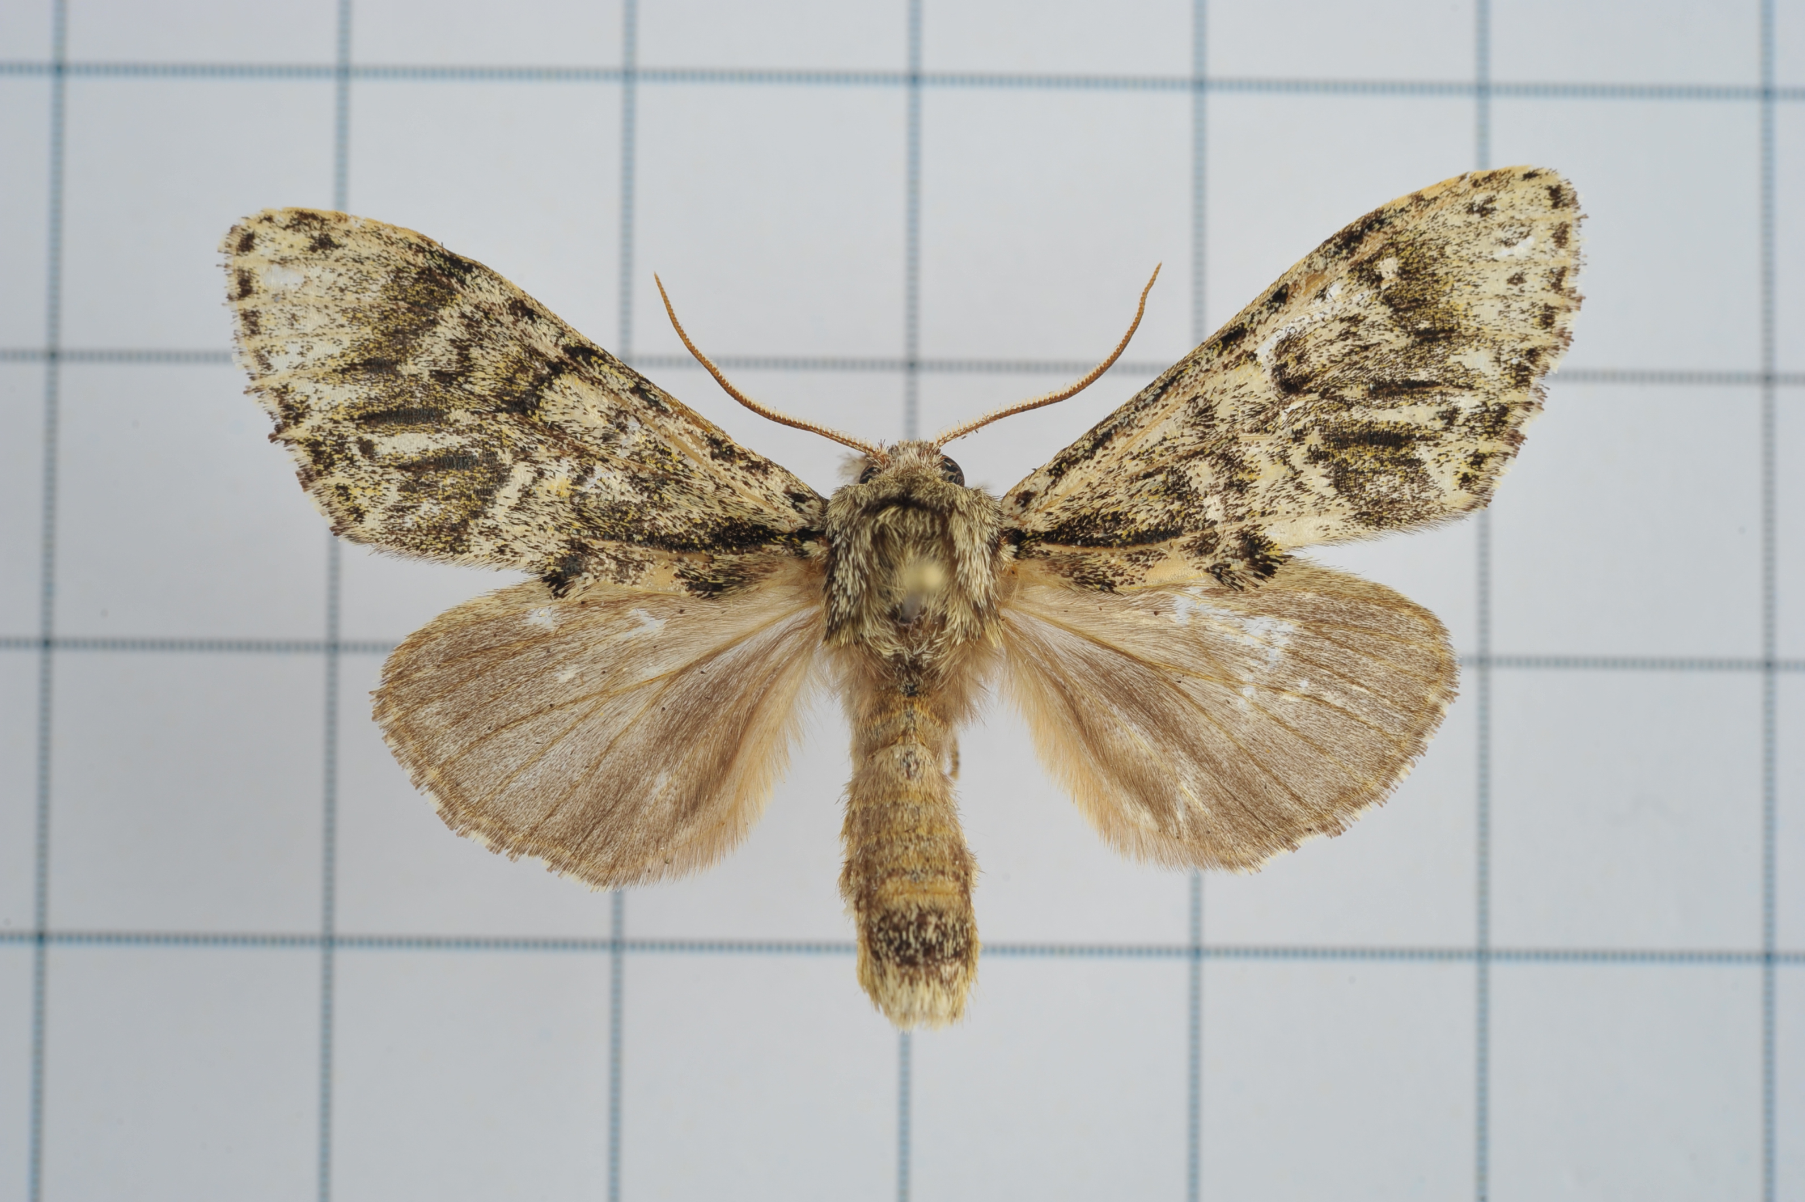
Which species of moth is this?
Pheosiopsis cinerea formosana
